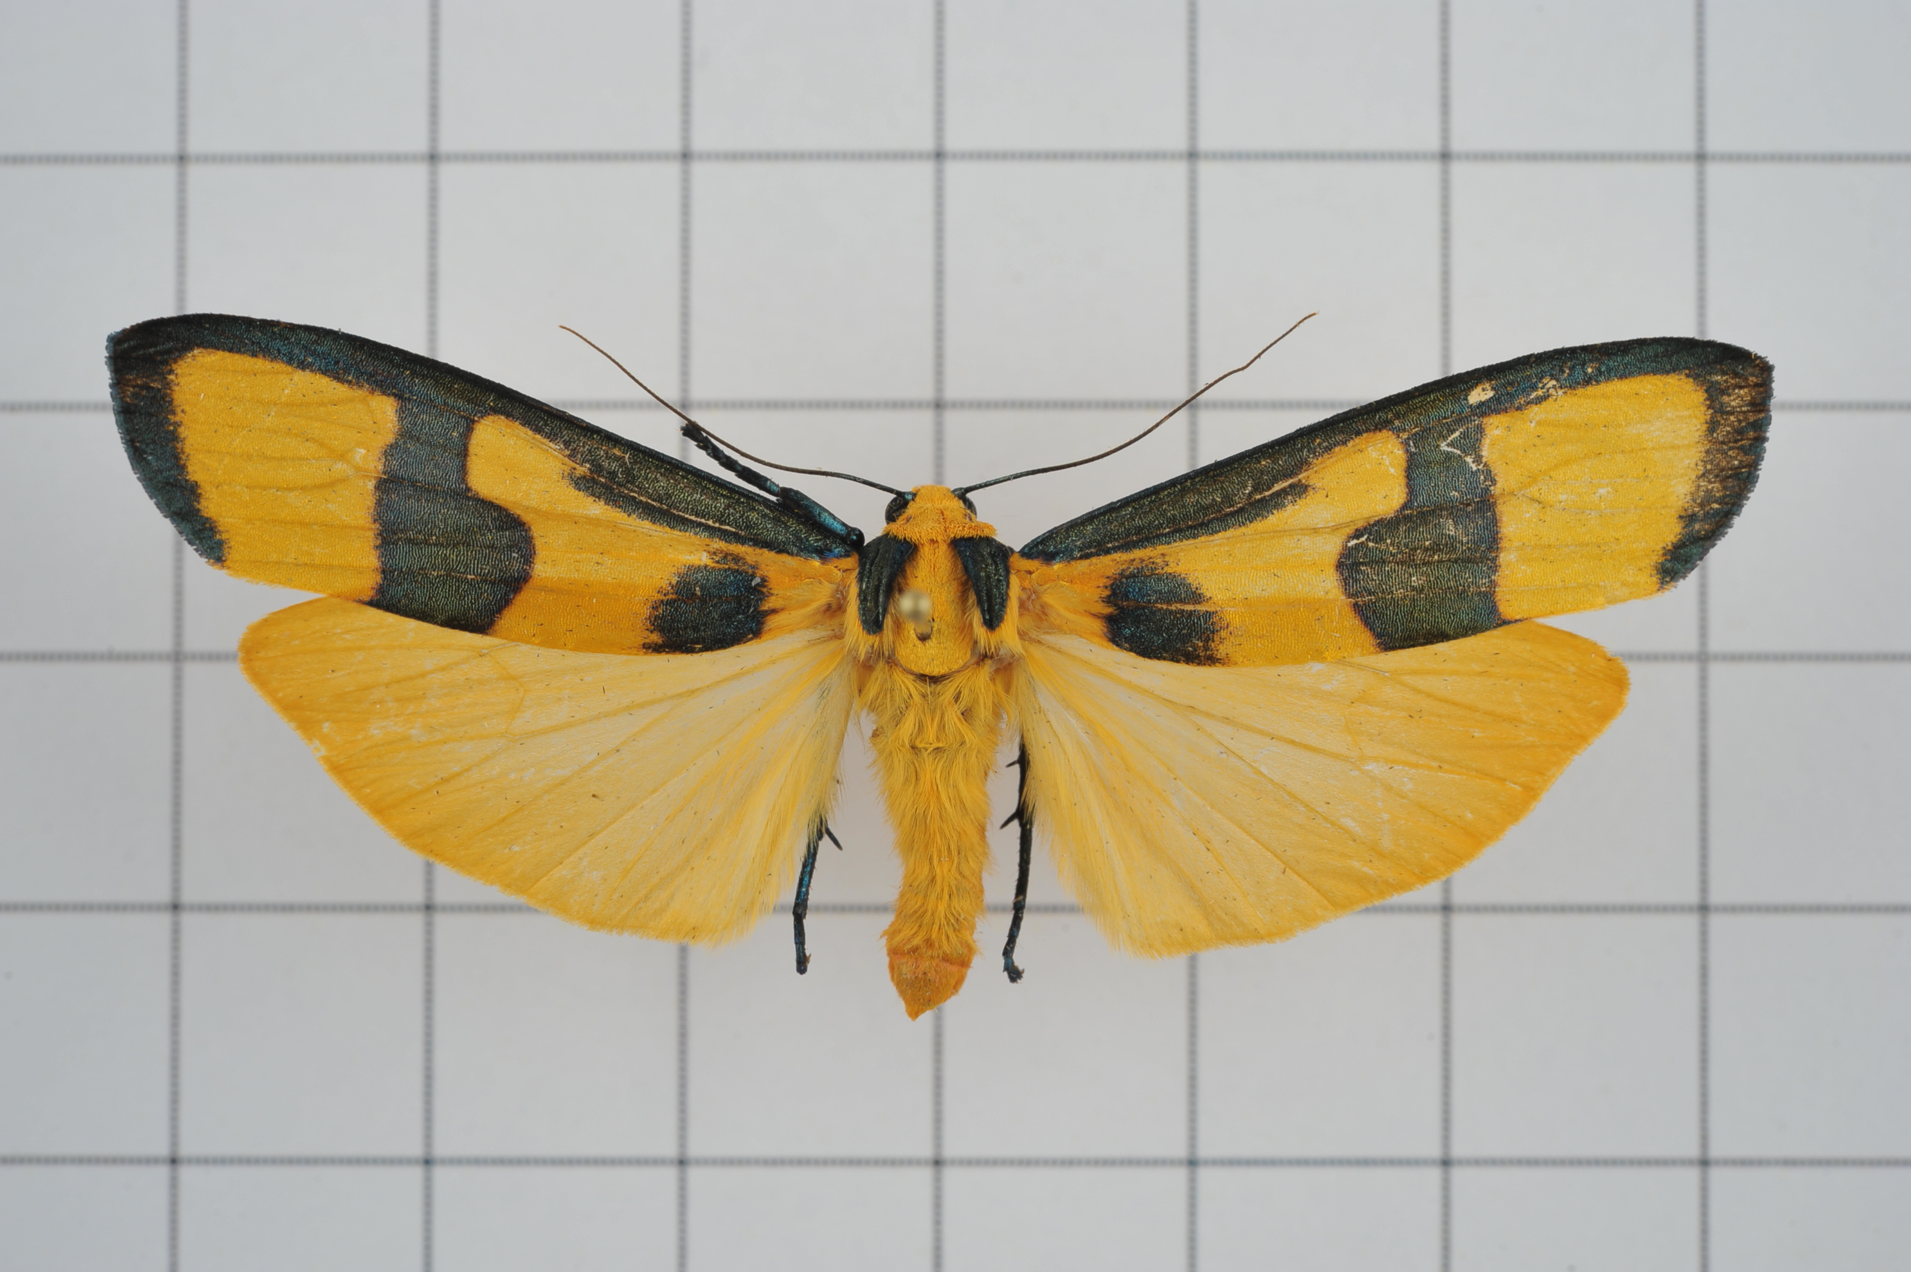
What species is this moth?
Chrysaeglia magnifica
